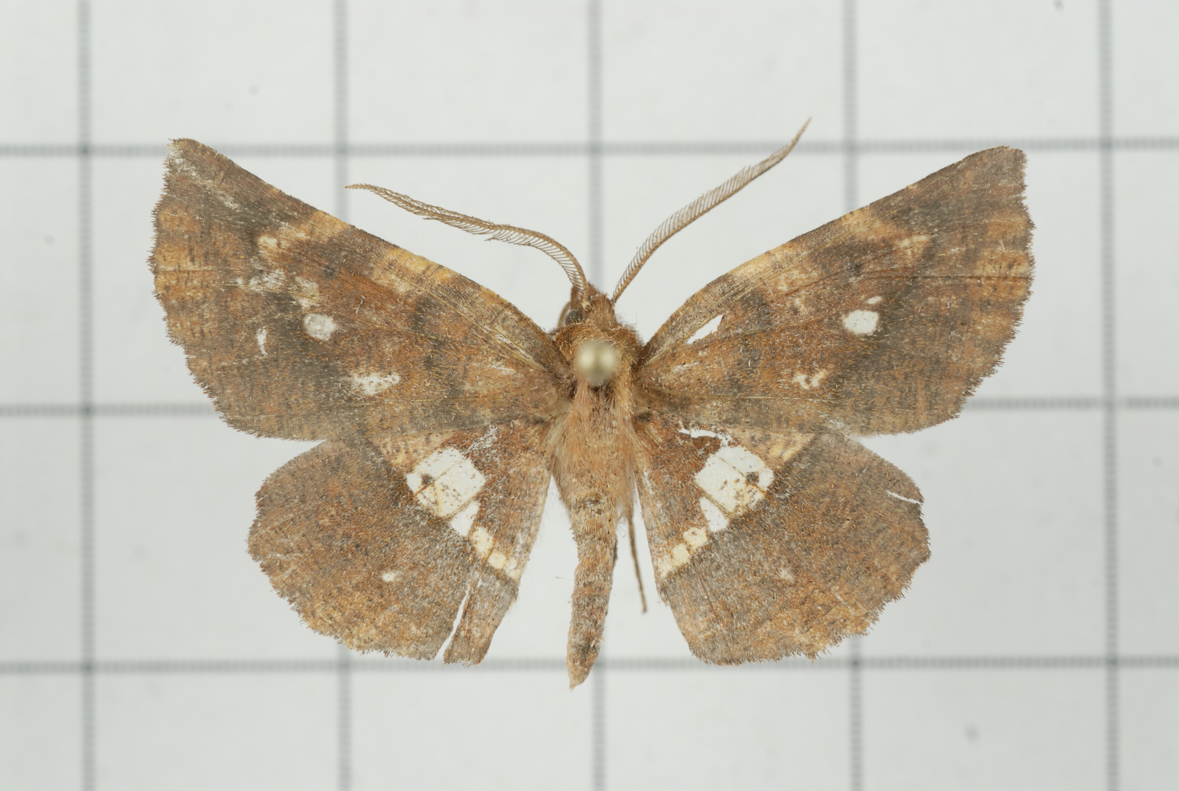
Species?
Garaeus specularis specularis
